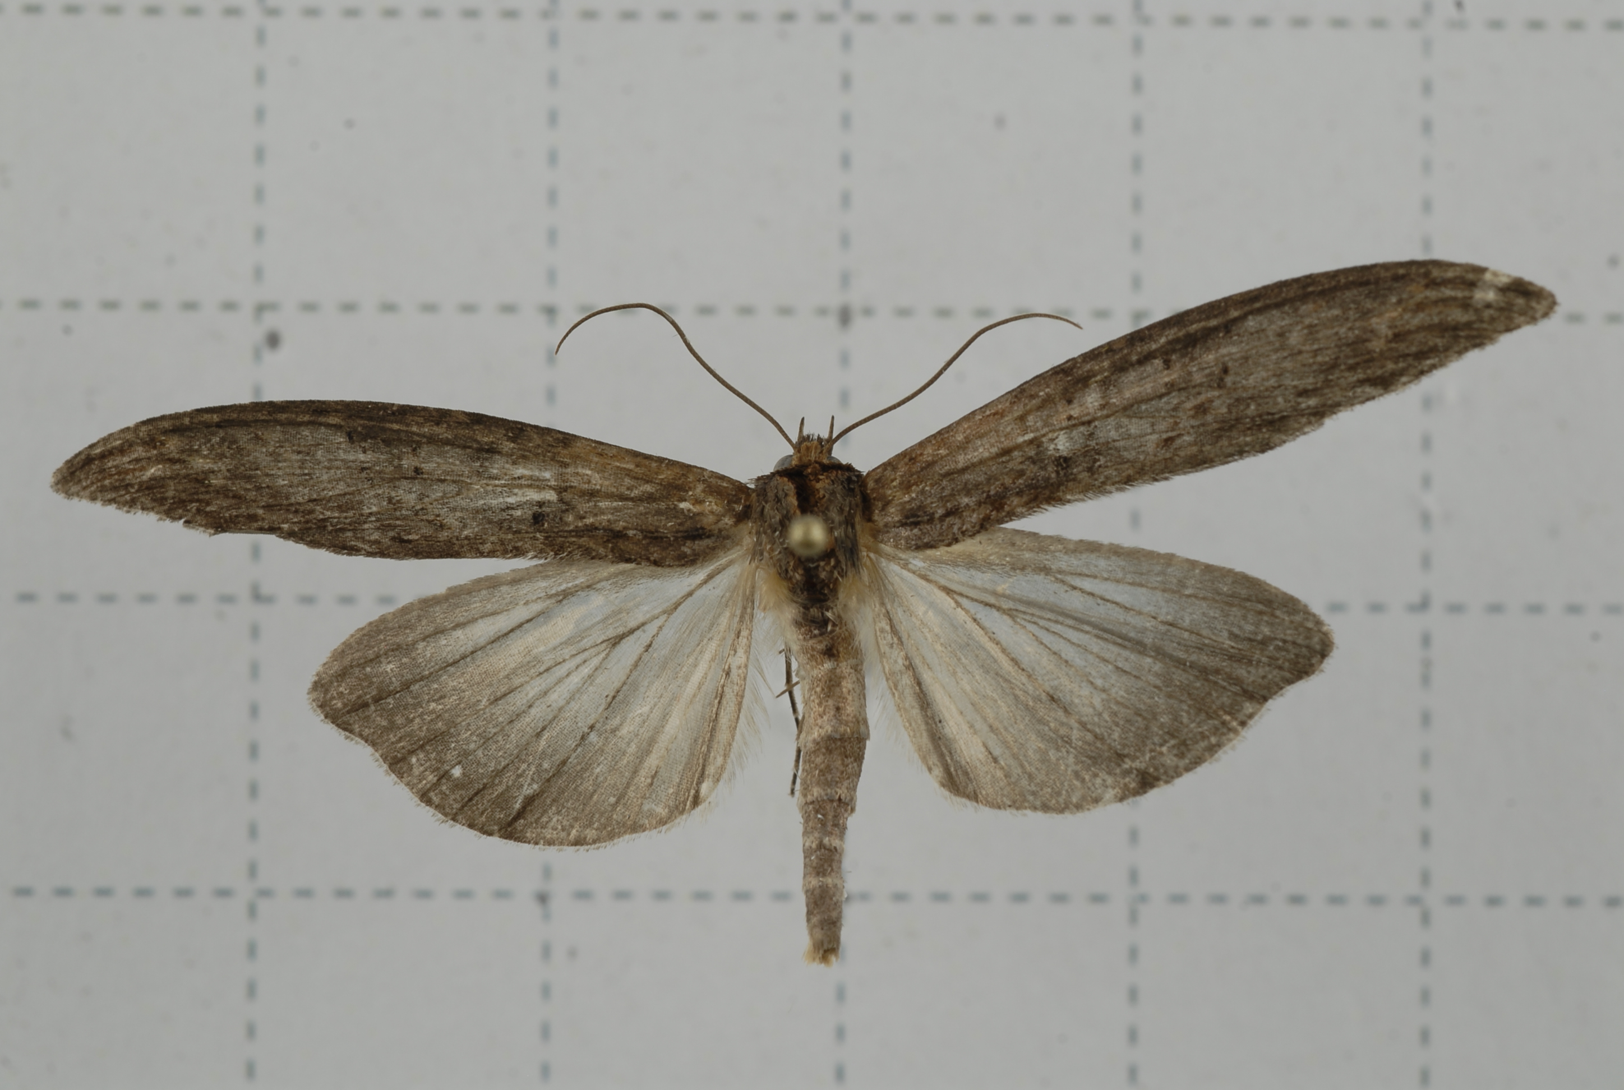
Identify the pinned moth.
Lophoptera longipennis
